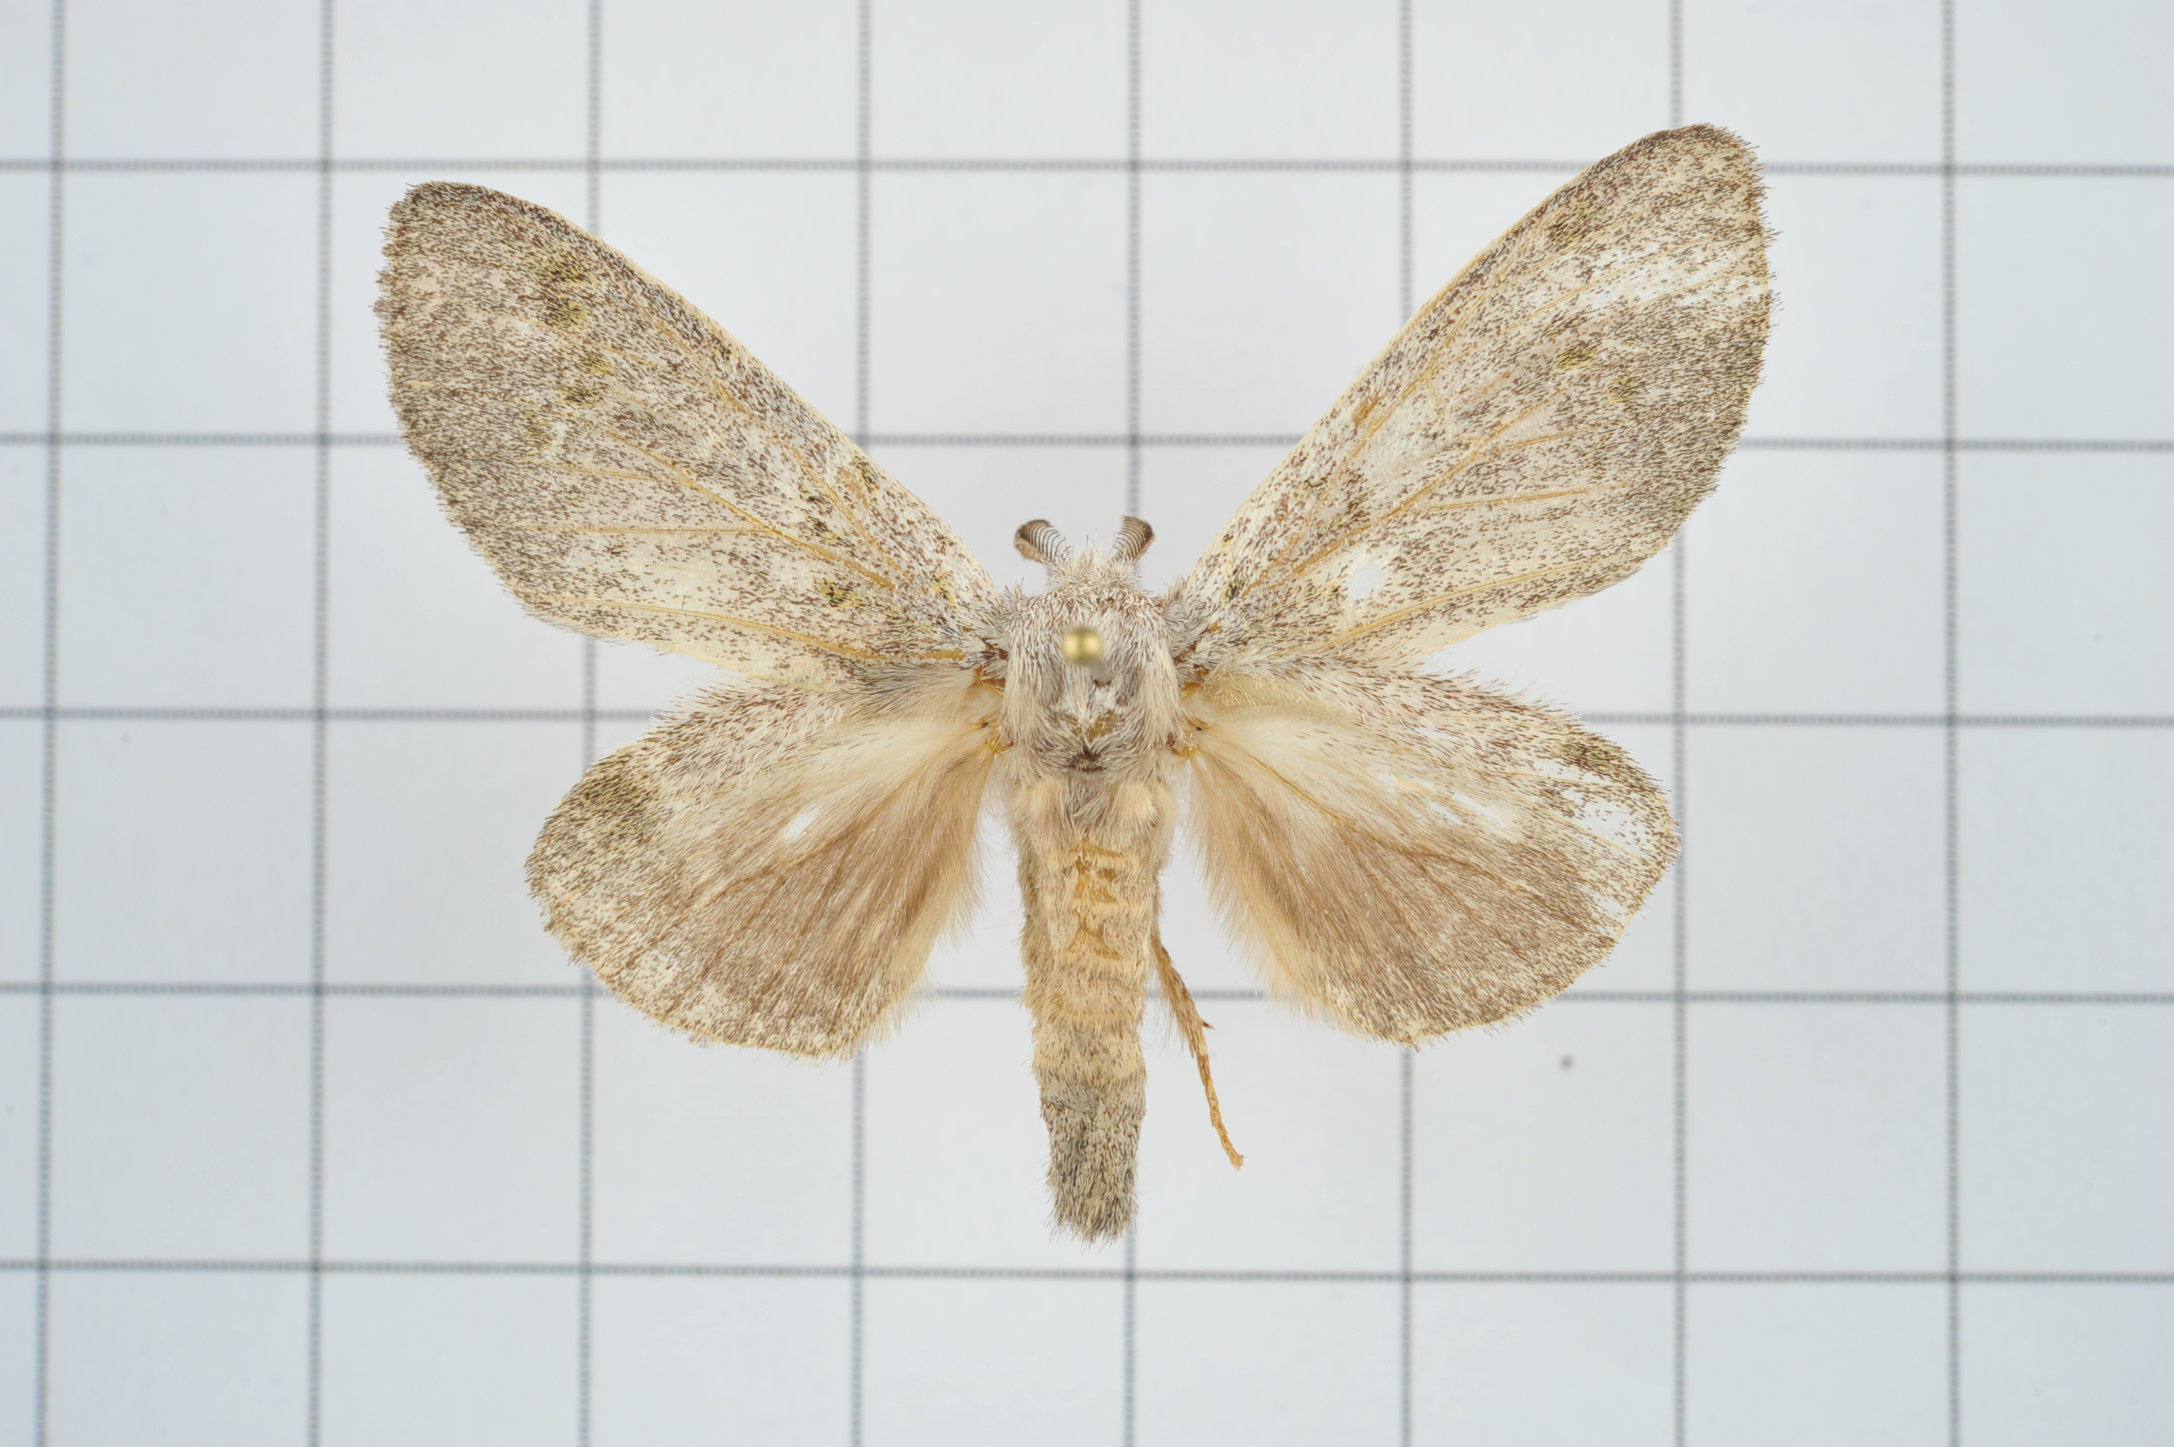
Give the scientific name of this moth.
Syntypistis subgeneris subgeneris
